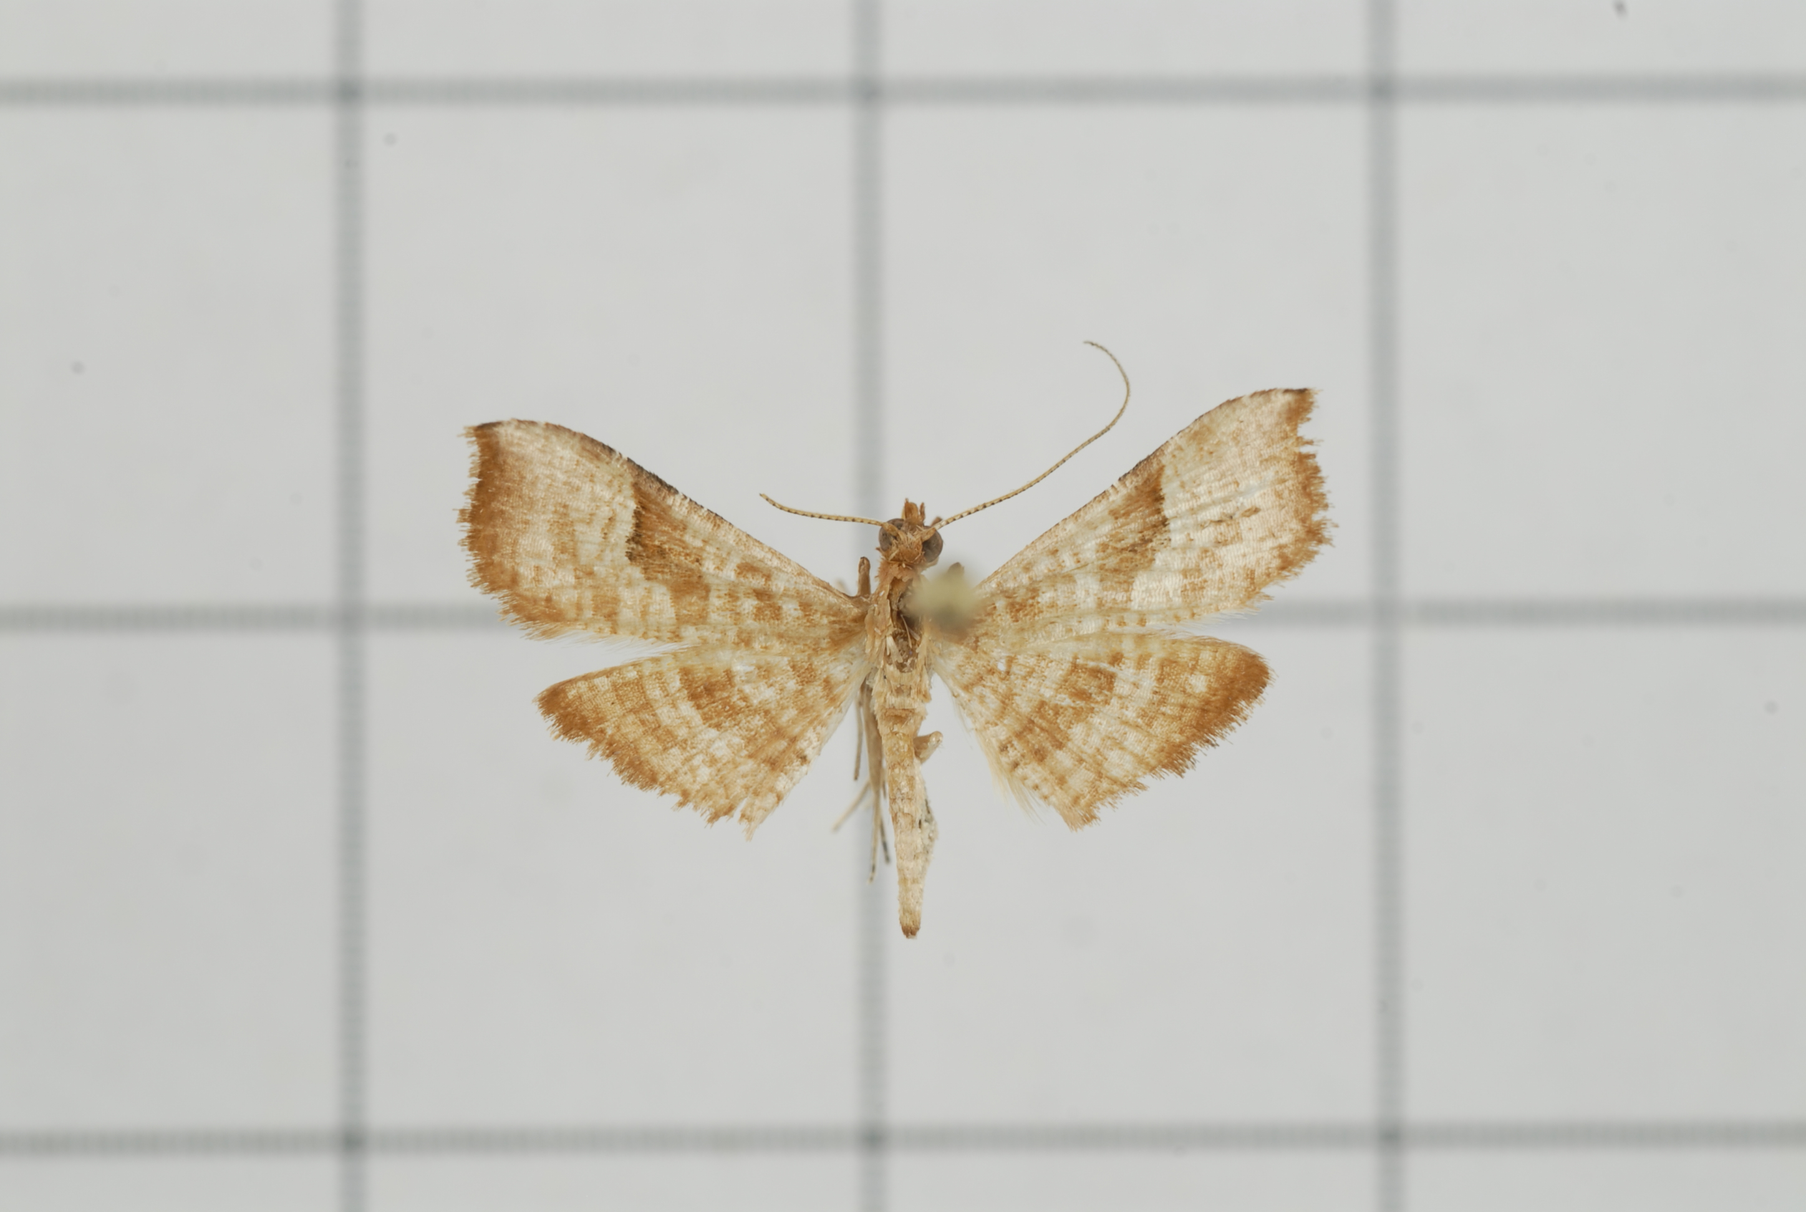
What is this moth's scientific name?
Addaea polyphoralis
